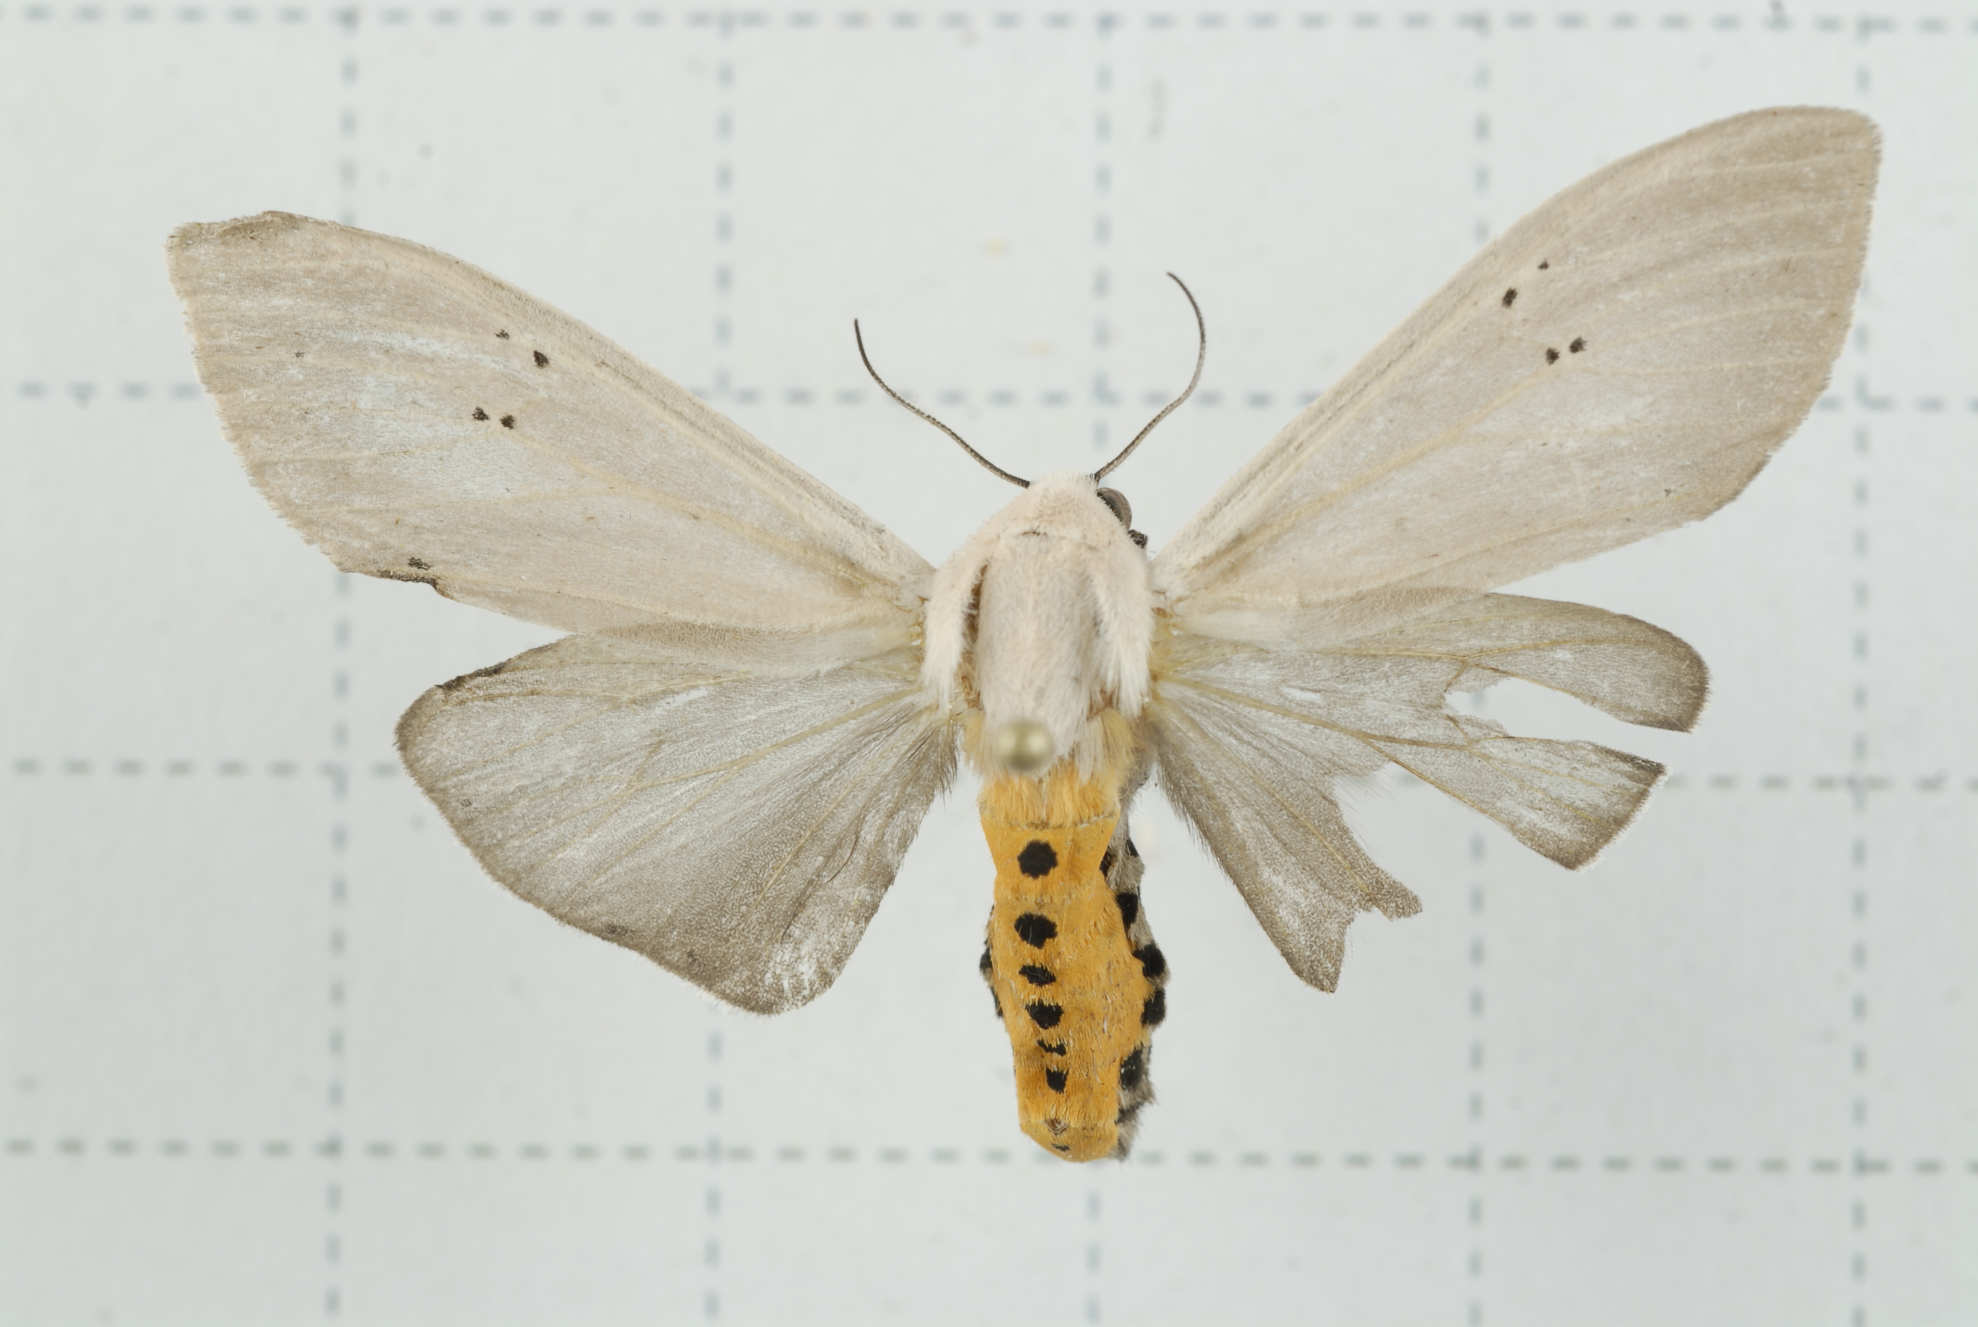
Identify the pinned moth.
Creatonotos transiens koni
